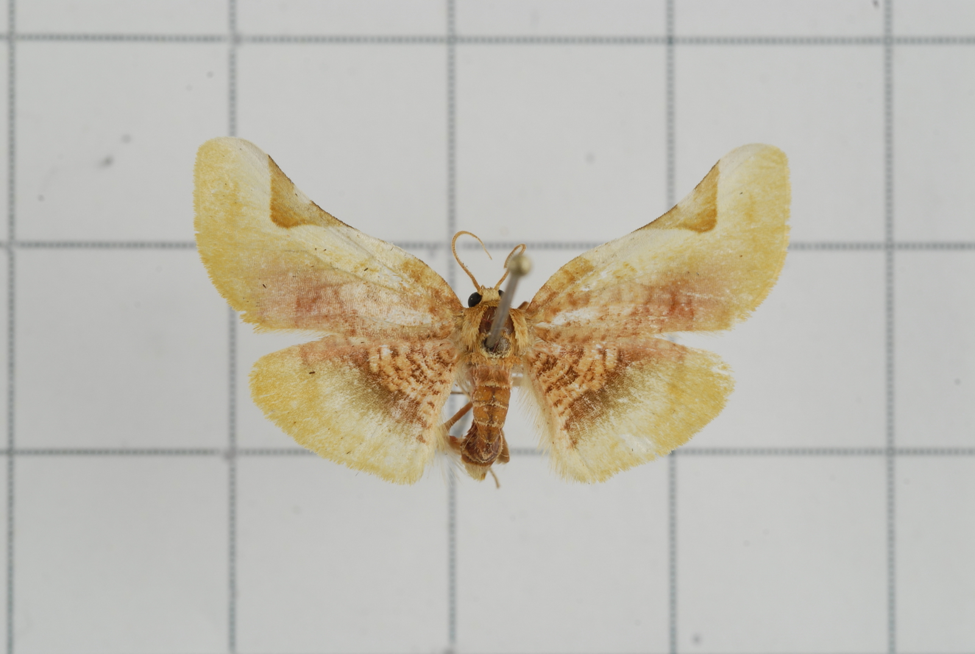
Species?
Pyrinioides sinuosus
